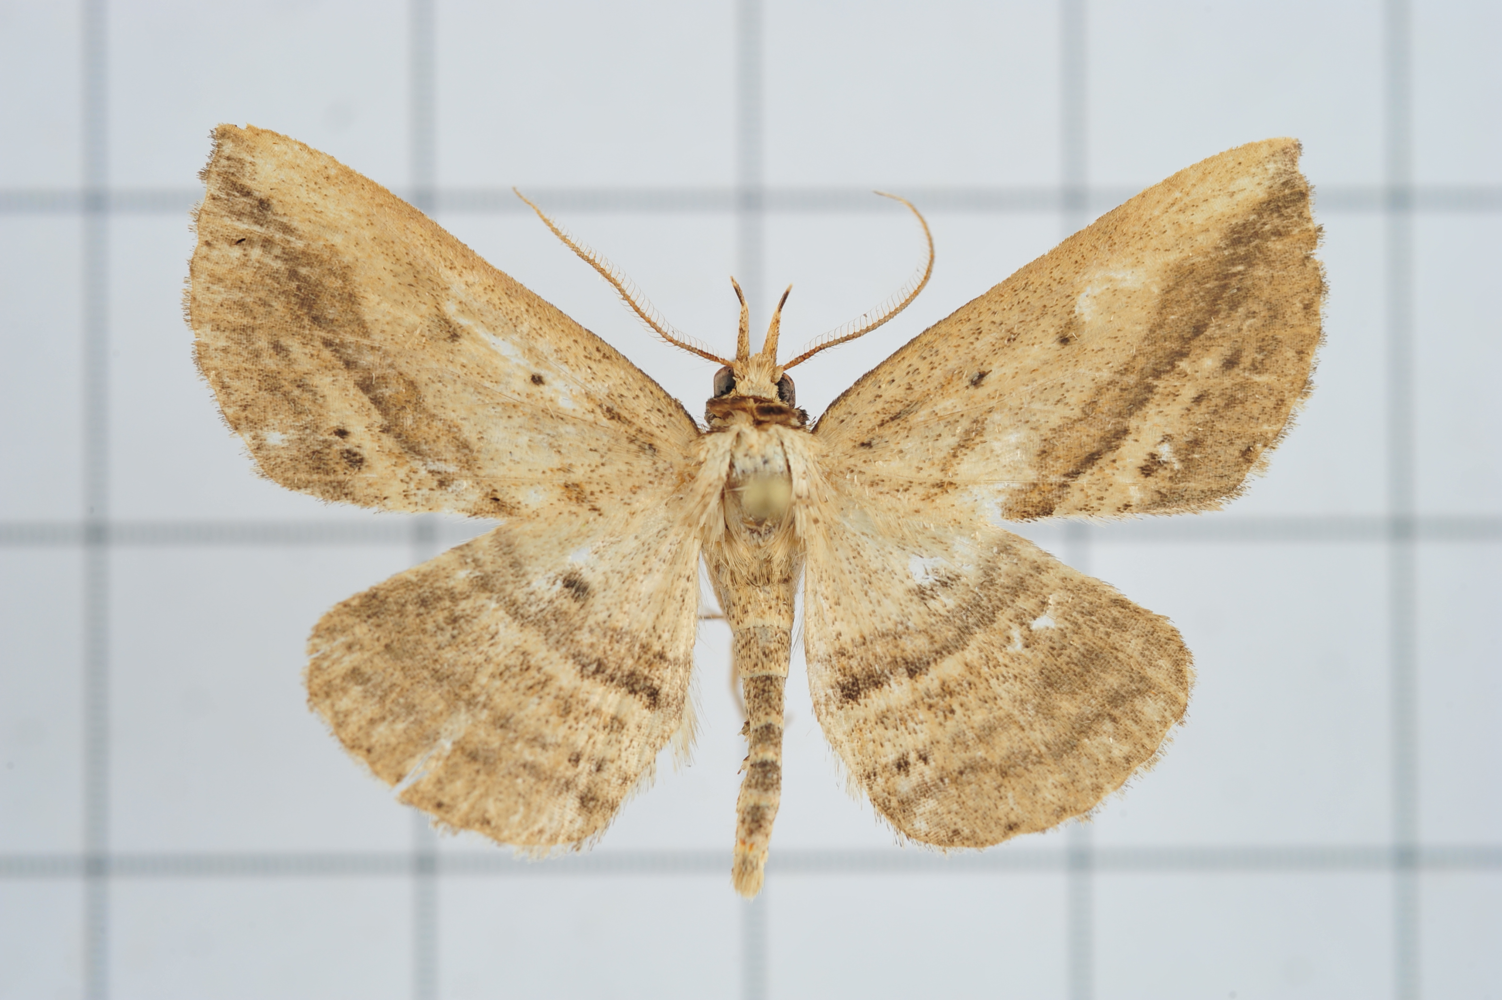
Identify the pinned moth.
Carsina kanshireiensis
